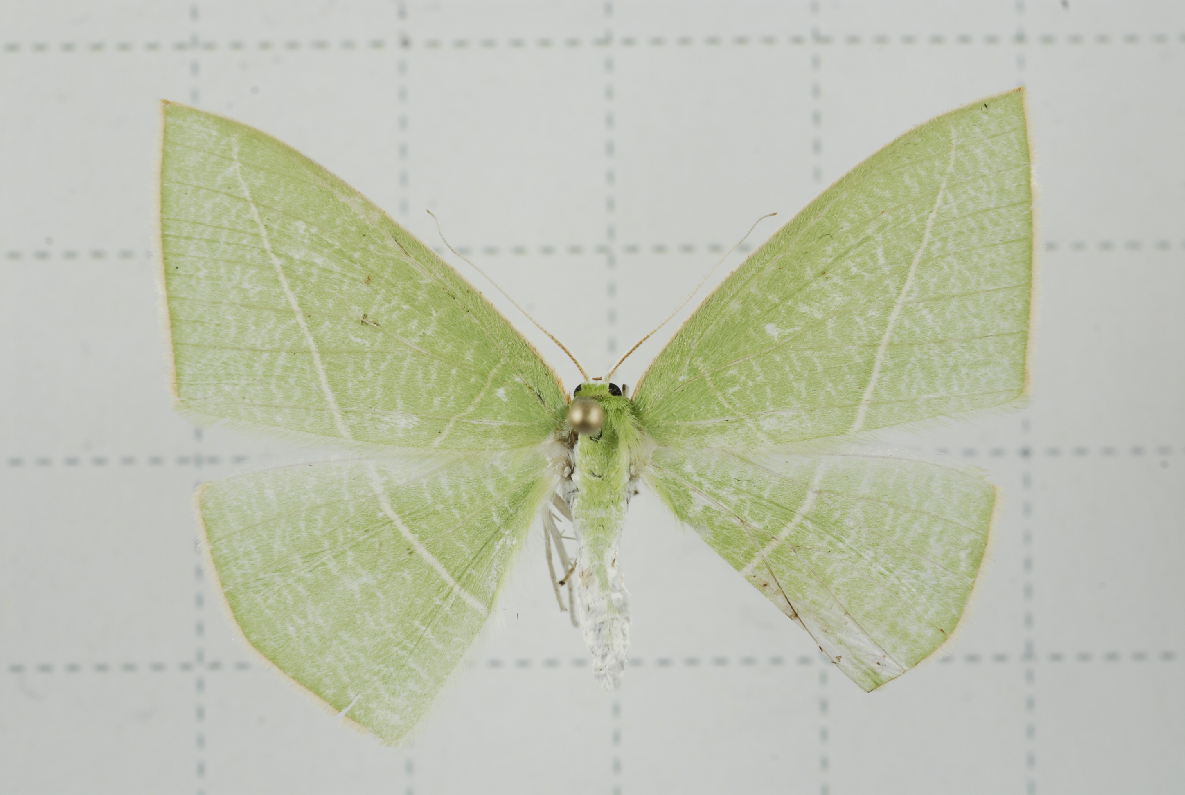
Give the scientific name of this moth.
Tanaoctenia haliaria
